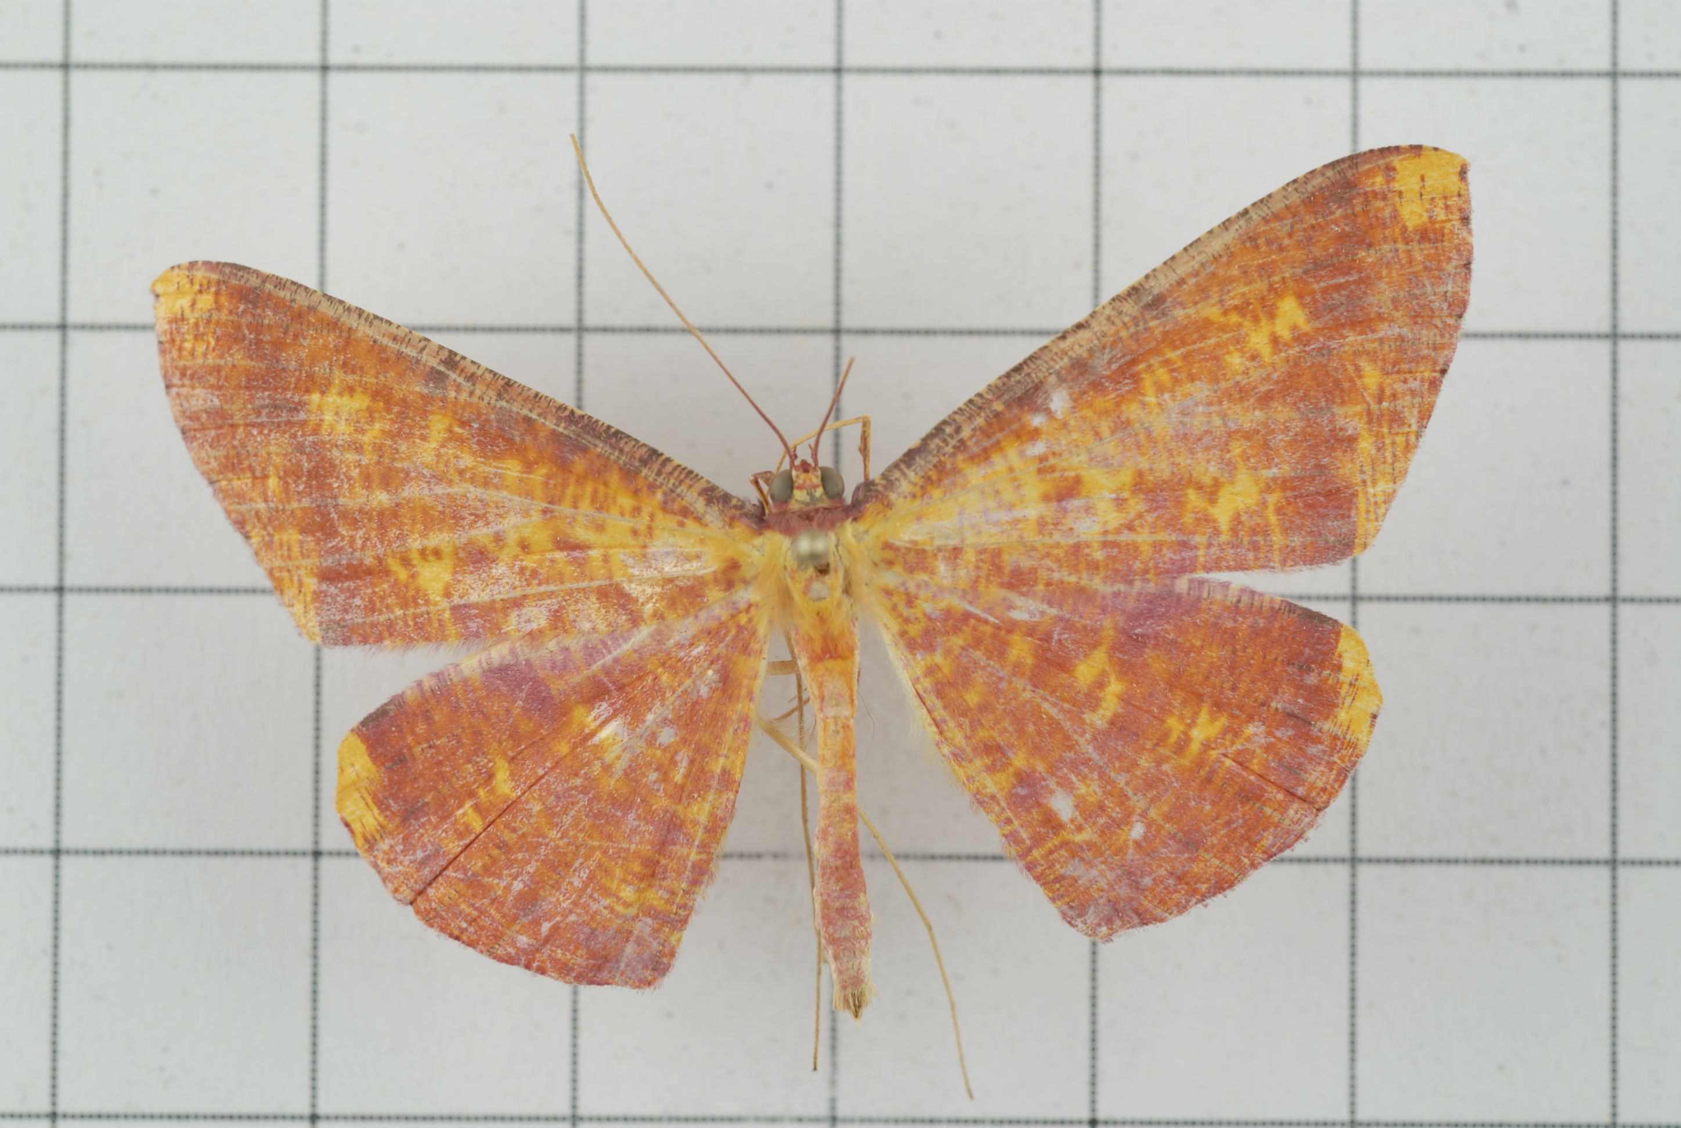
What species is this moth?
Eumelea ludovicata ludovicata
